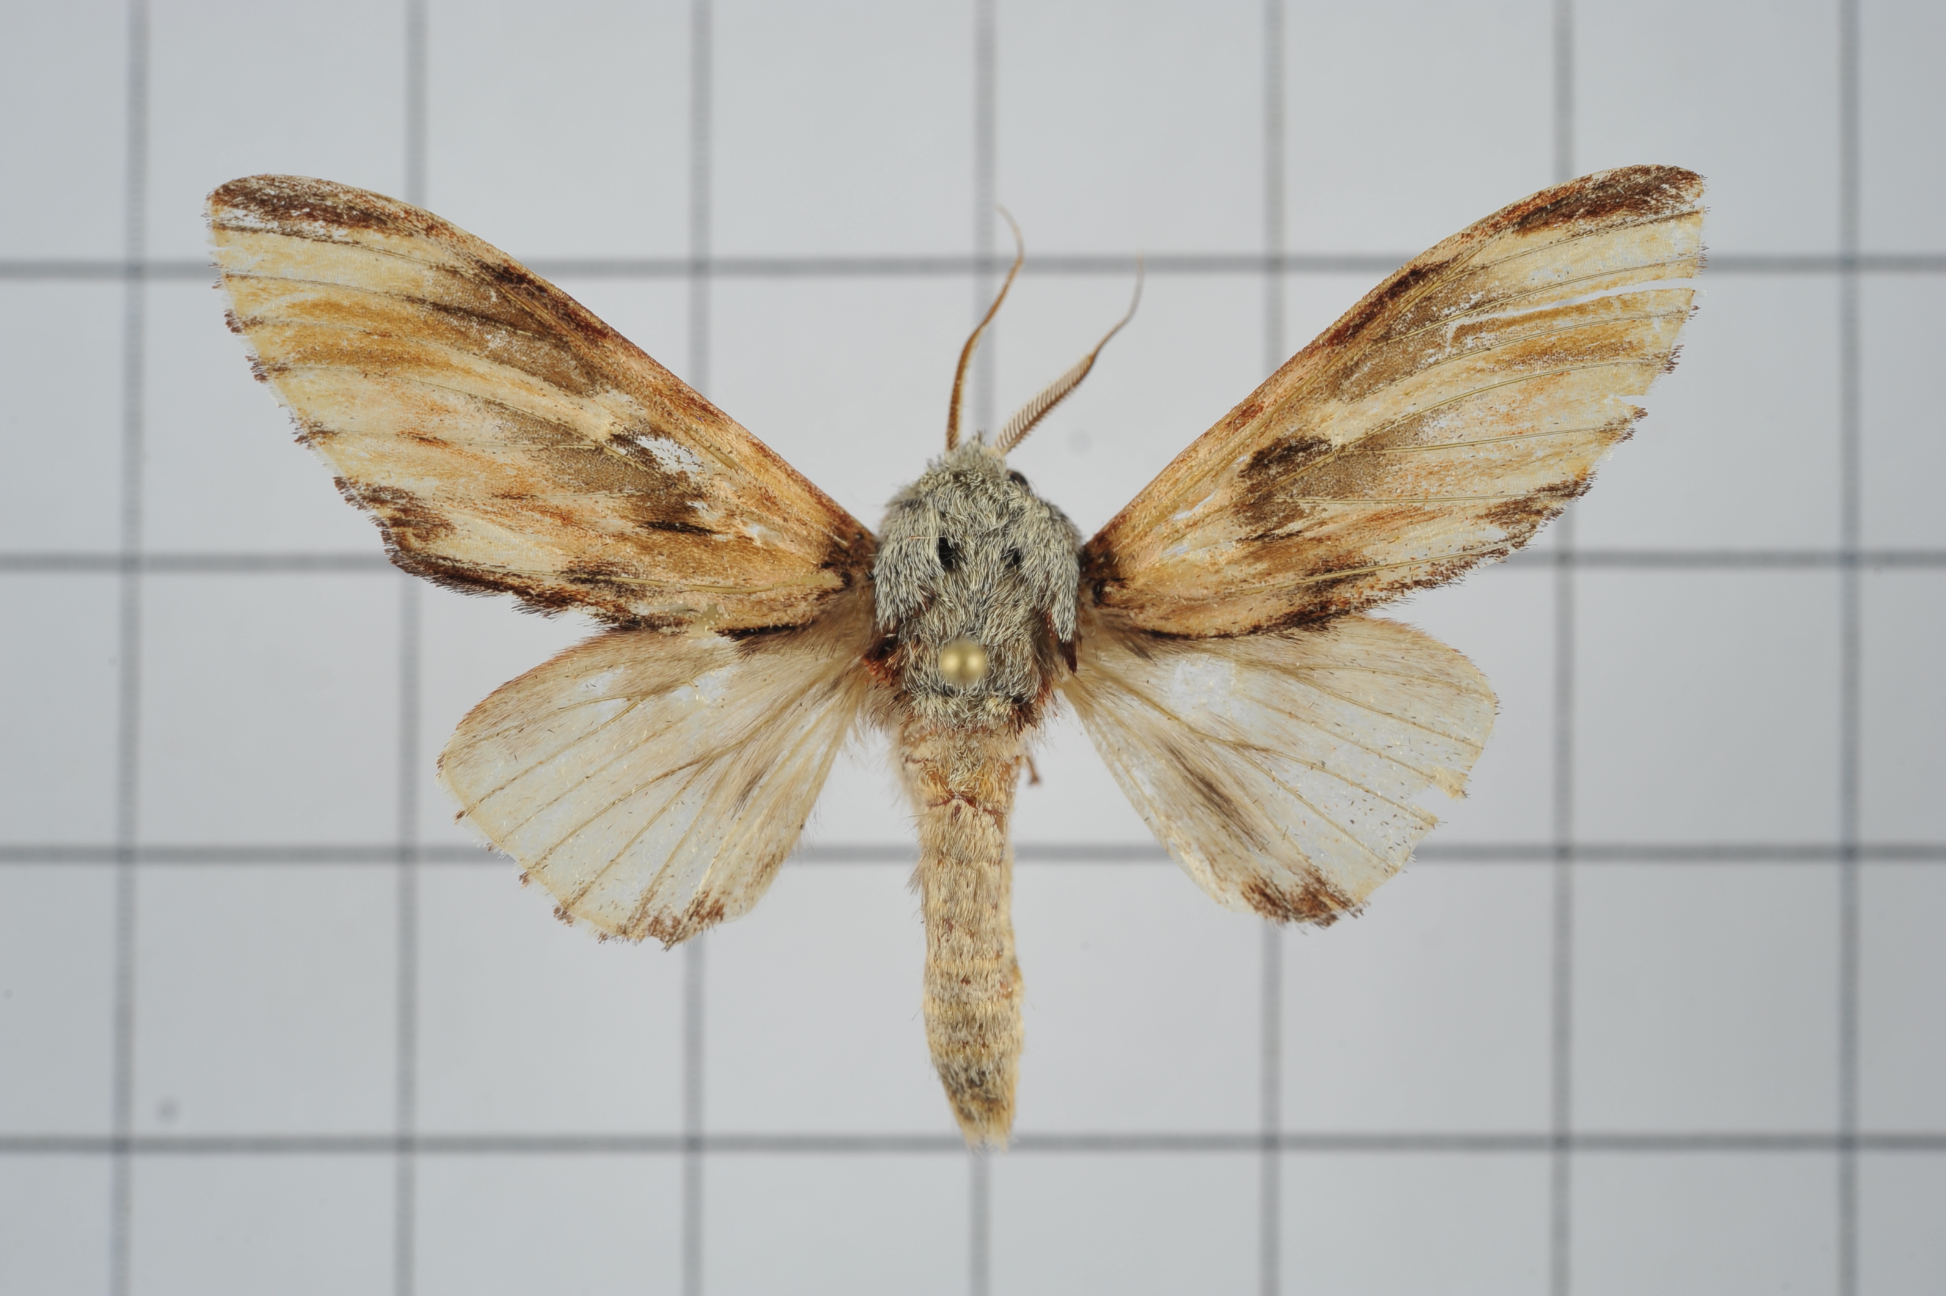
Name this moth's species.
Neopheosia fasciata fasciata
